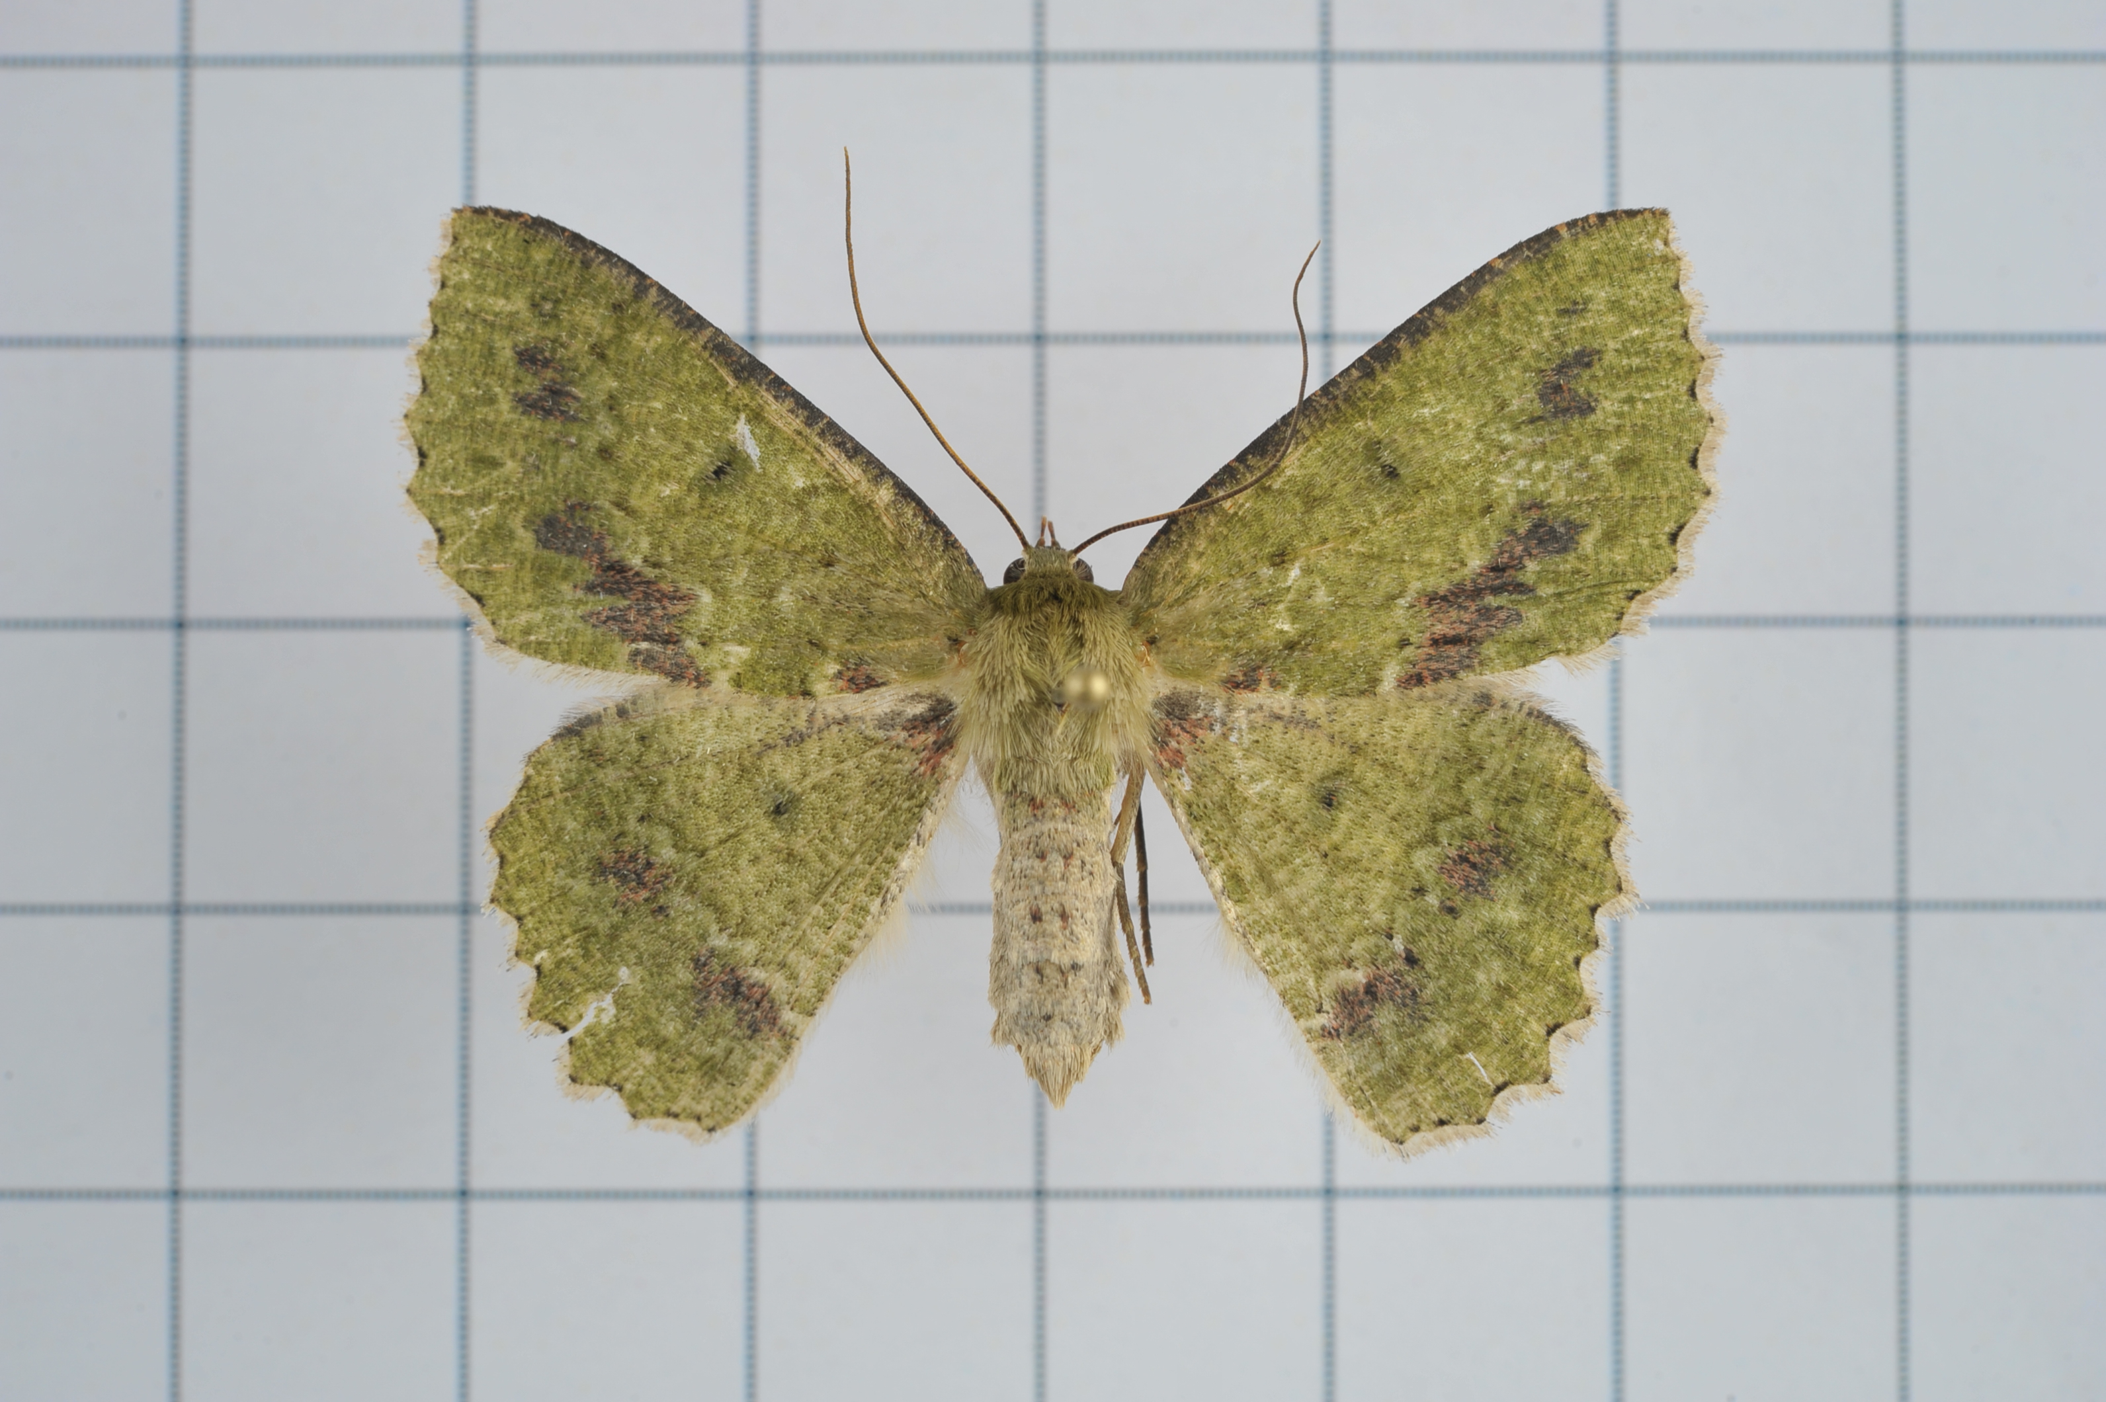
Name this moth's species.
Herochroma cristata
